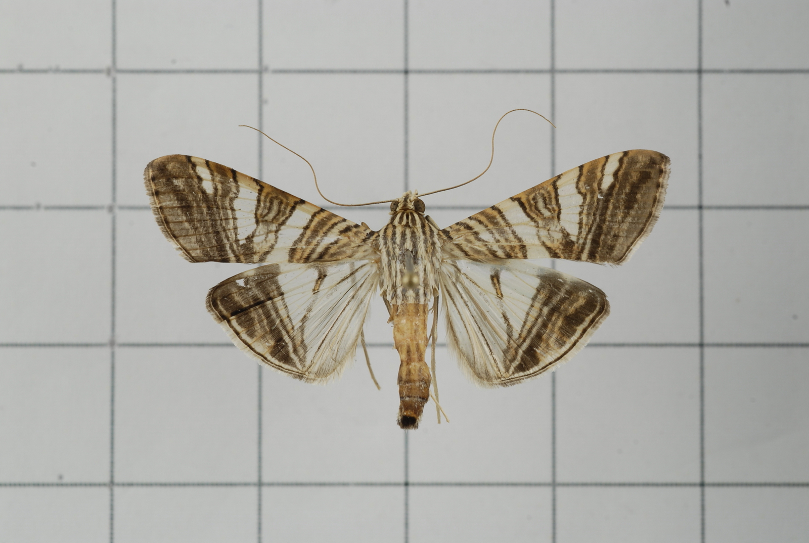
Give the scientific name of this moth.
Glyphodes stolalis
